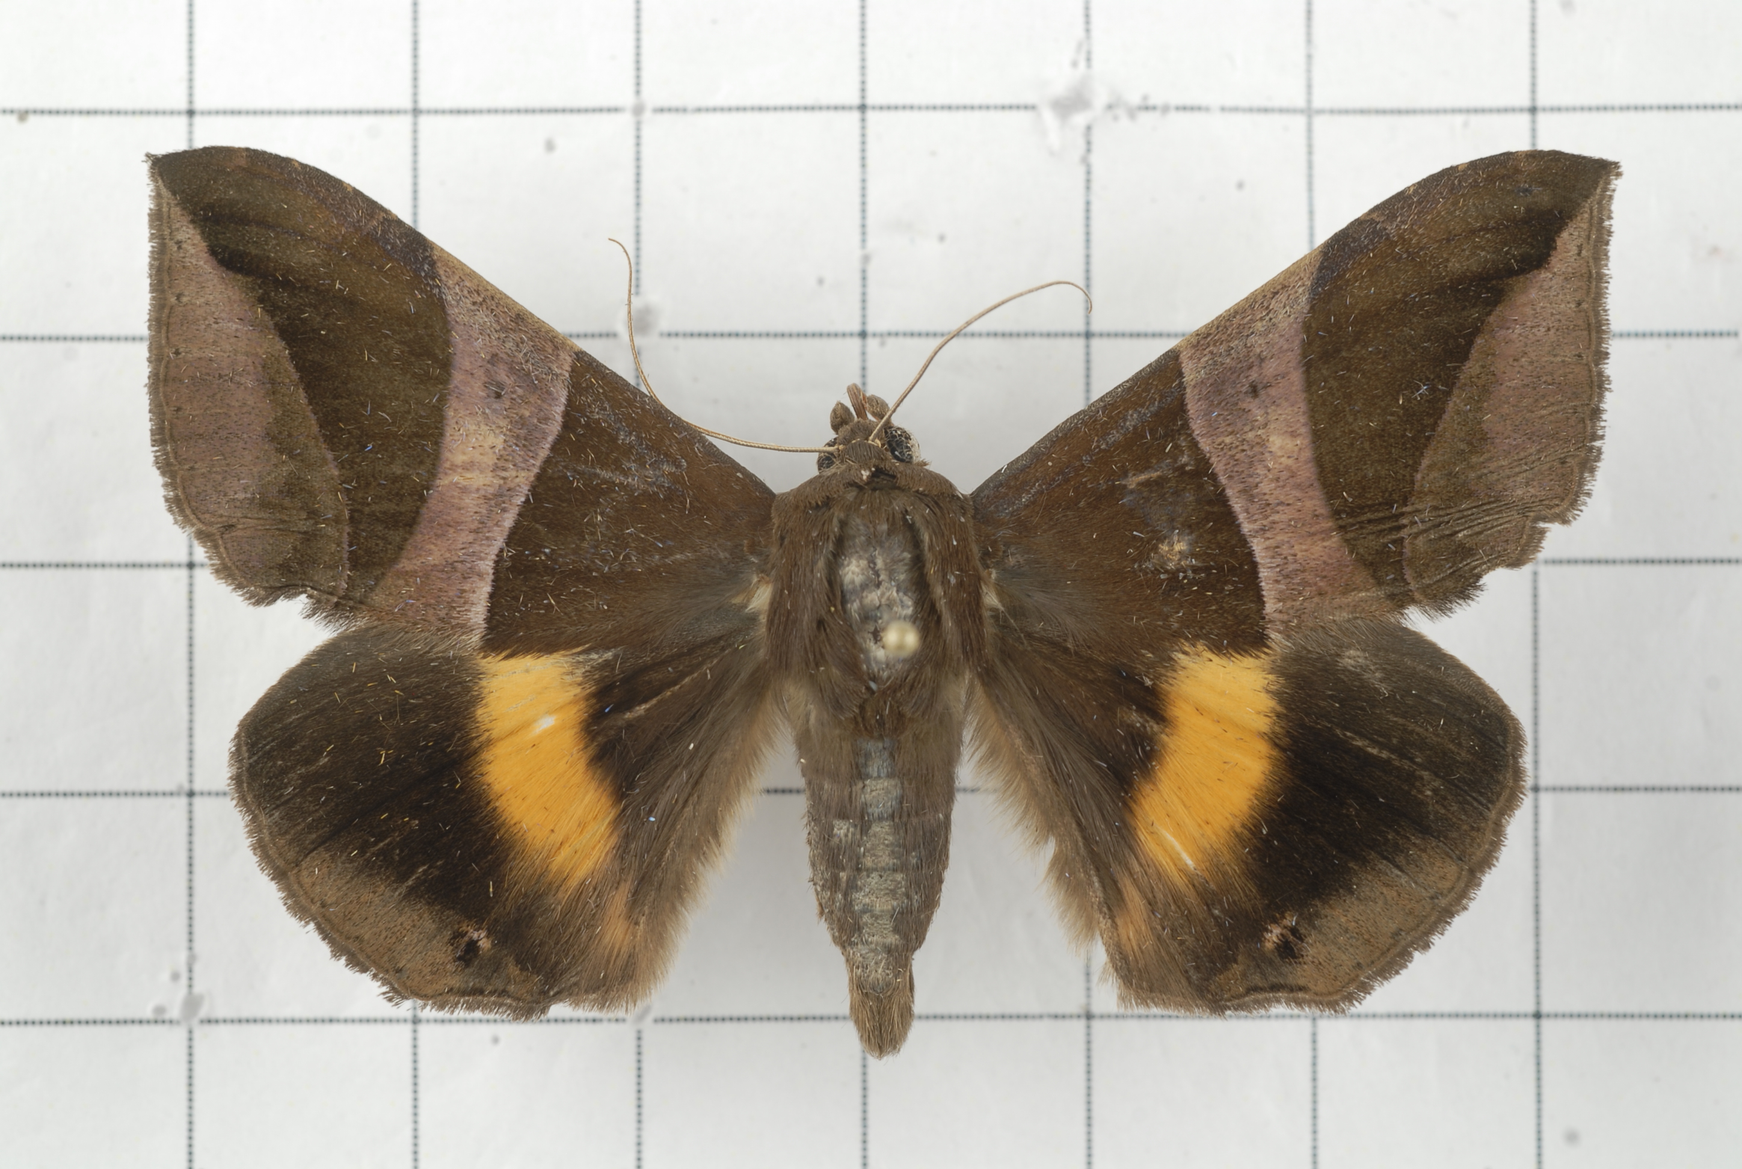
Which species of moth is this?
Bastilla fulvotaenia
